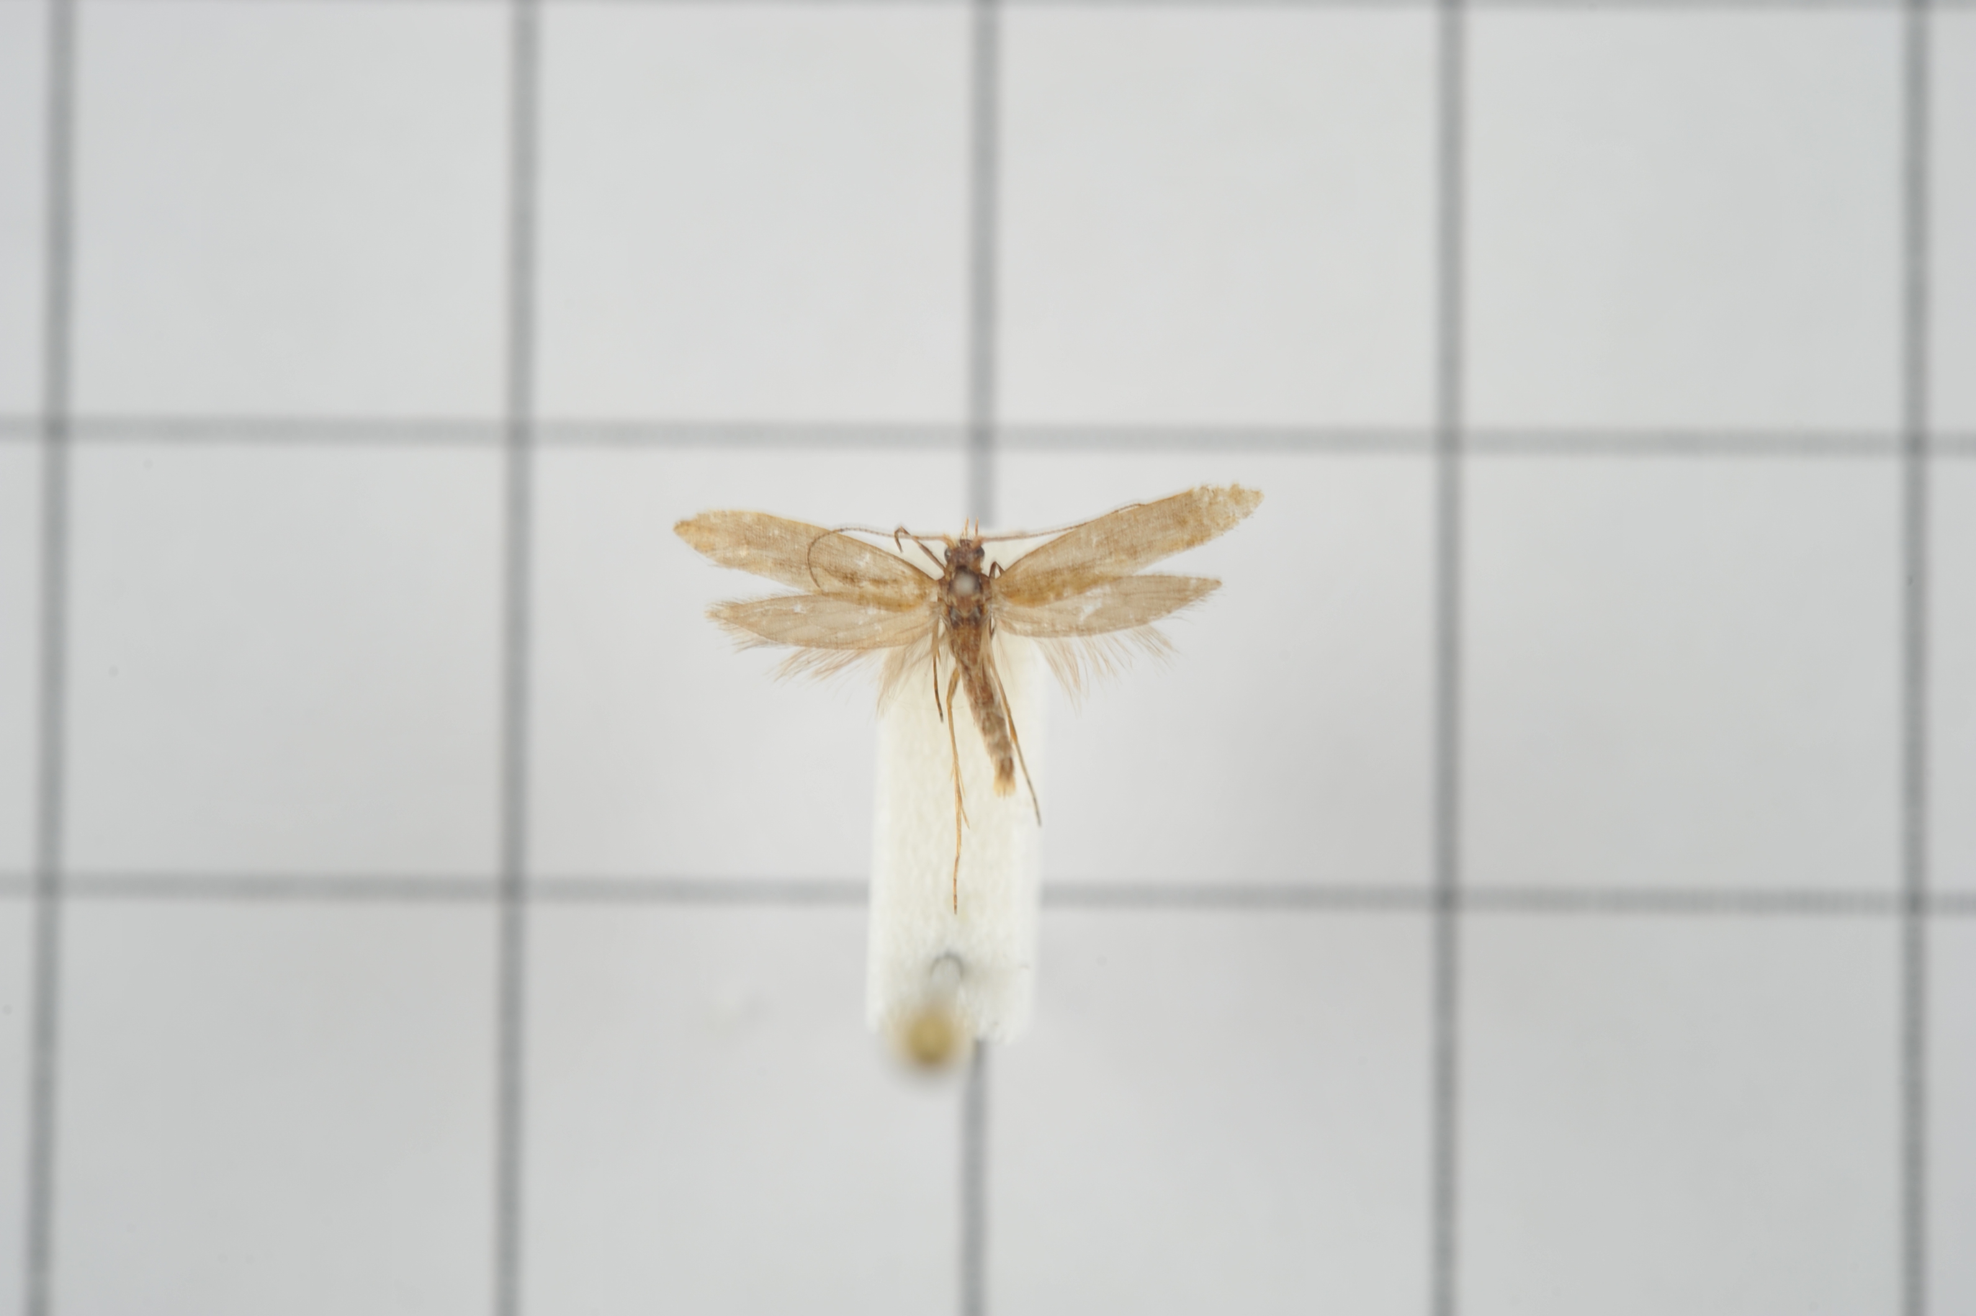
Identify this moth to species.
Plutella xylostella
